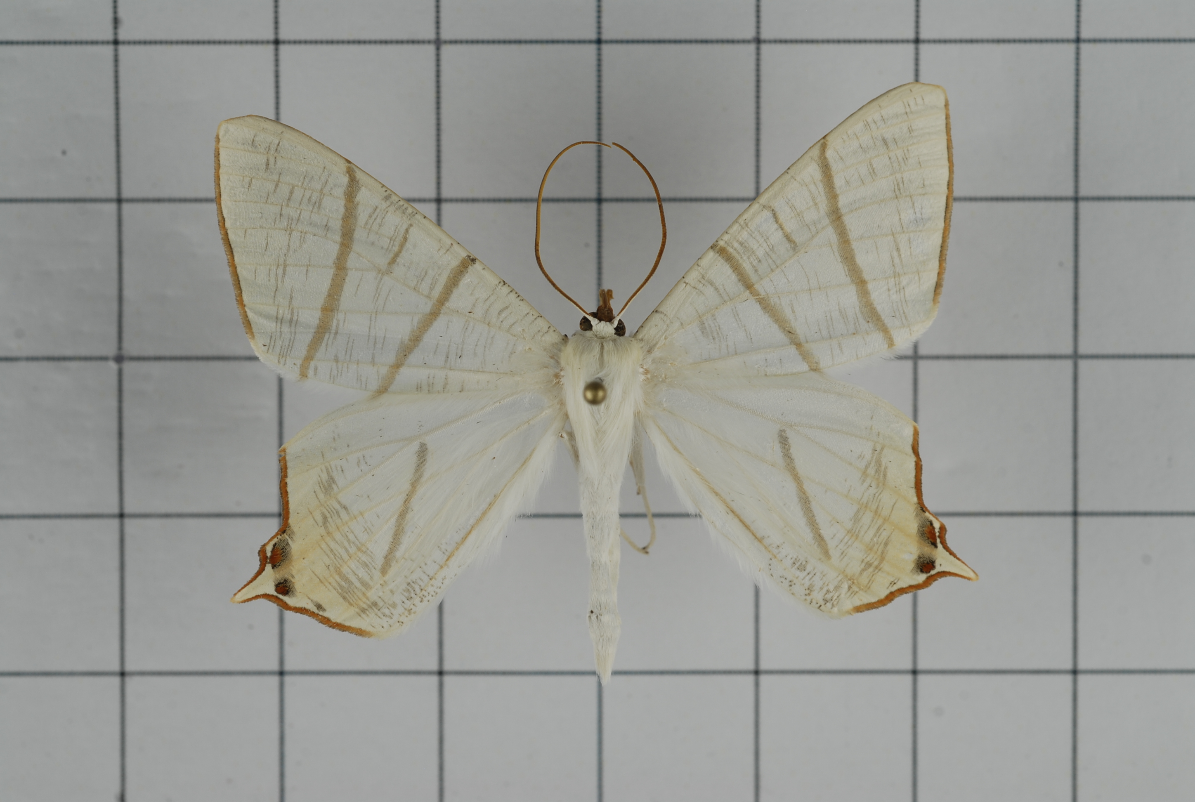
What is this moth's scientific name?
Ourapteryx yerburii virescens
